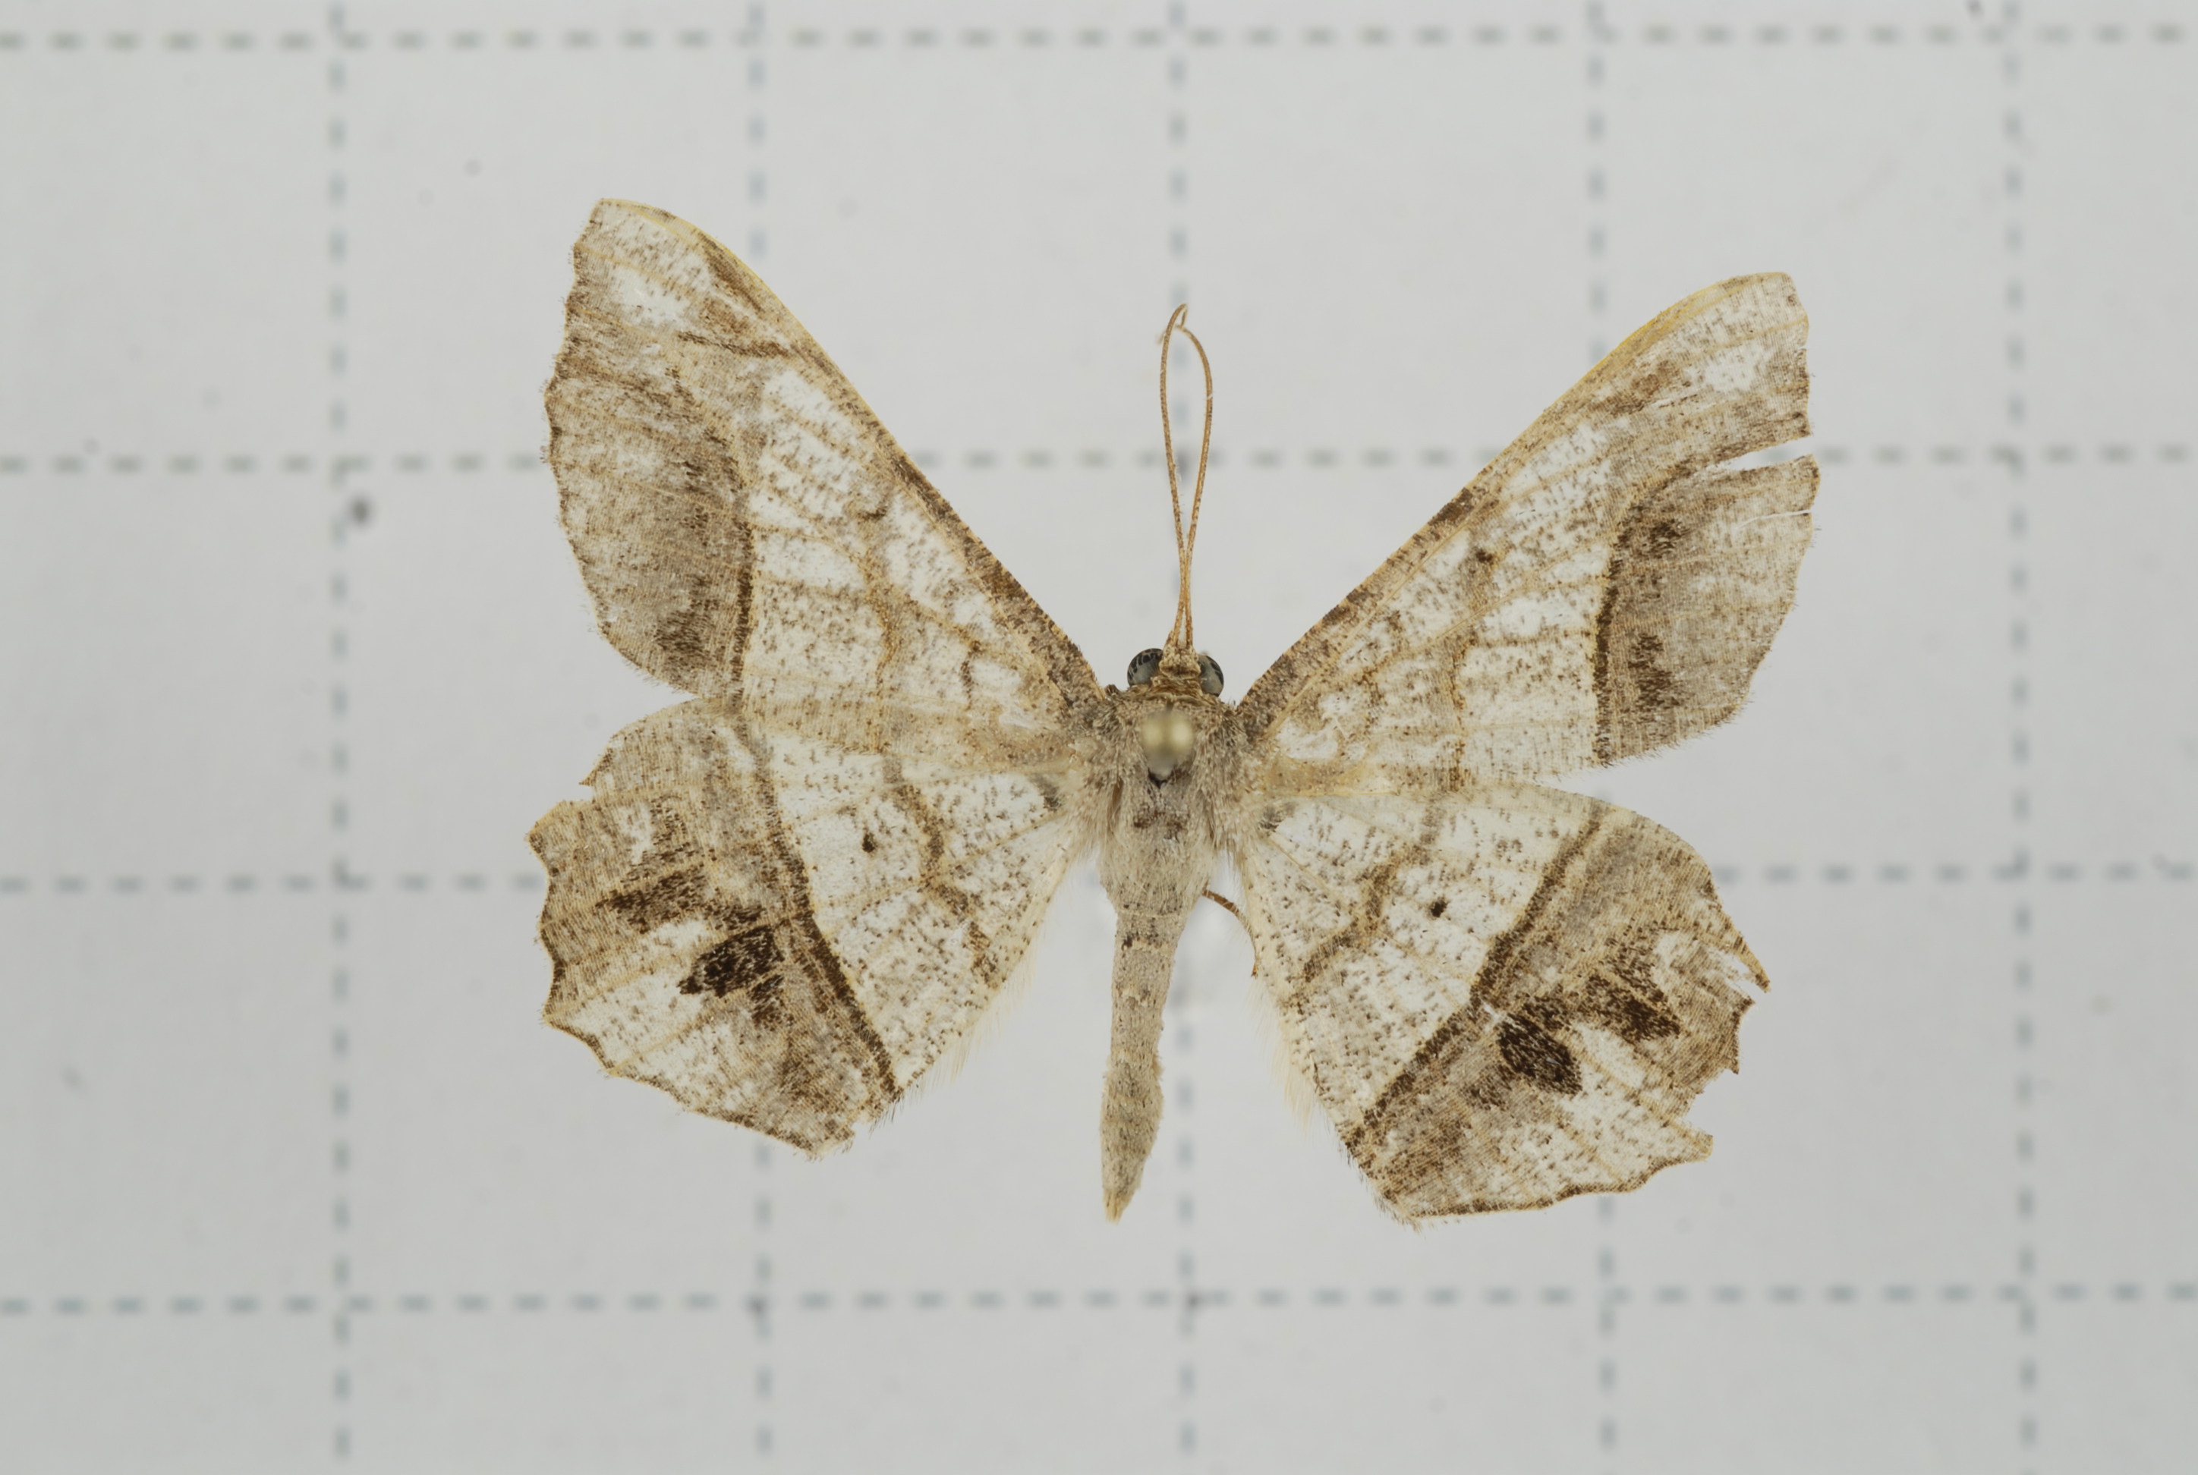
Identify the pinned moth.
Chiasmia intermediaria
